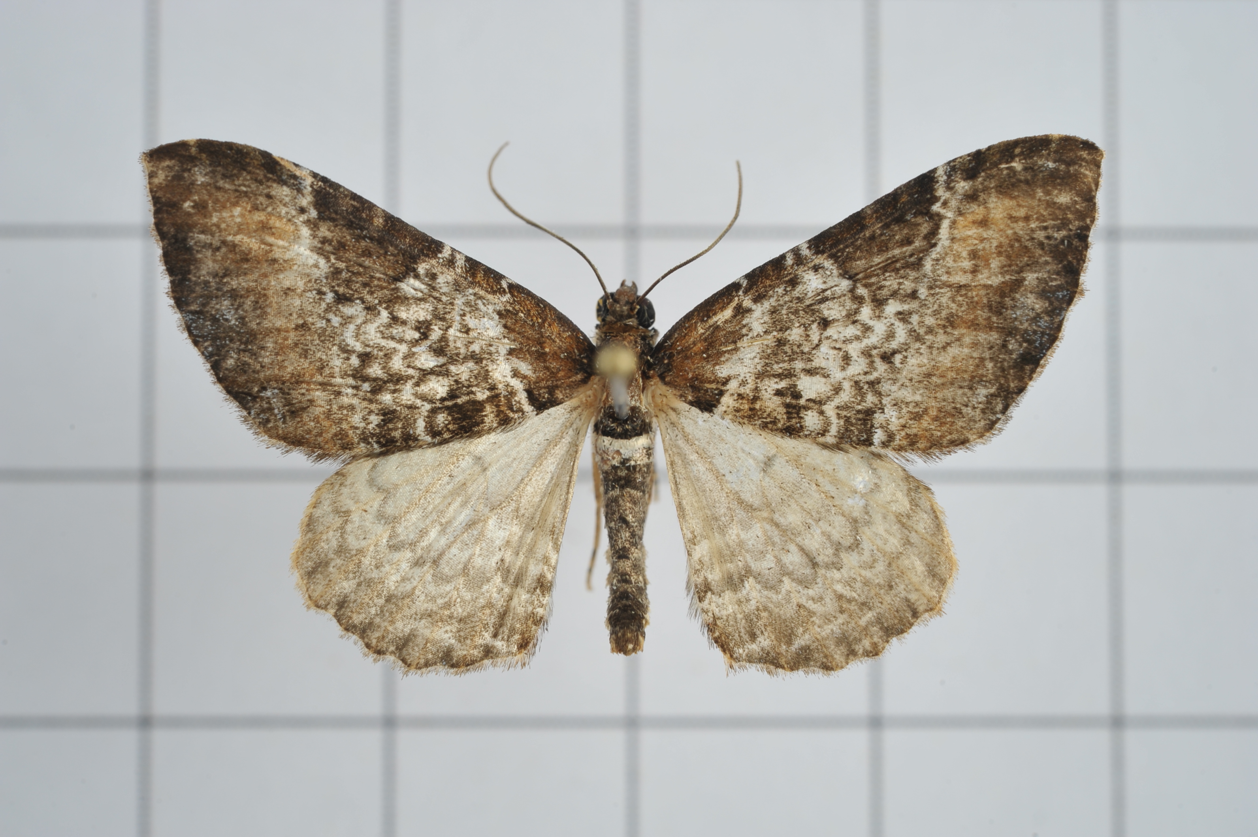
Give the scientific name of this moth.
Melanthia procellata szechuanensis
